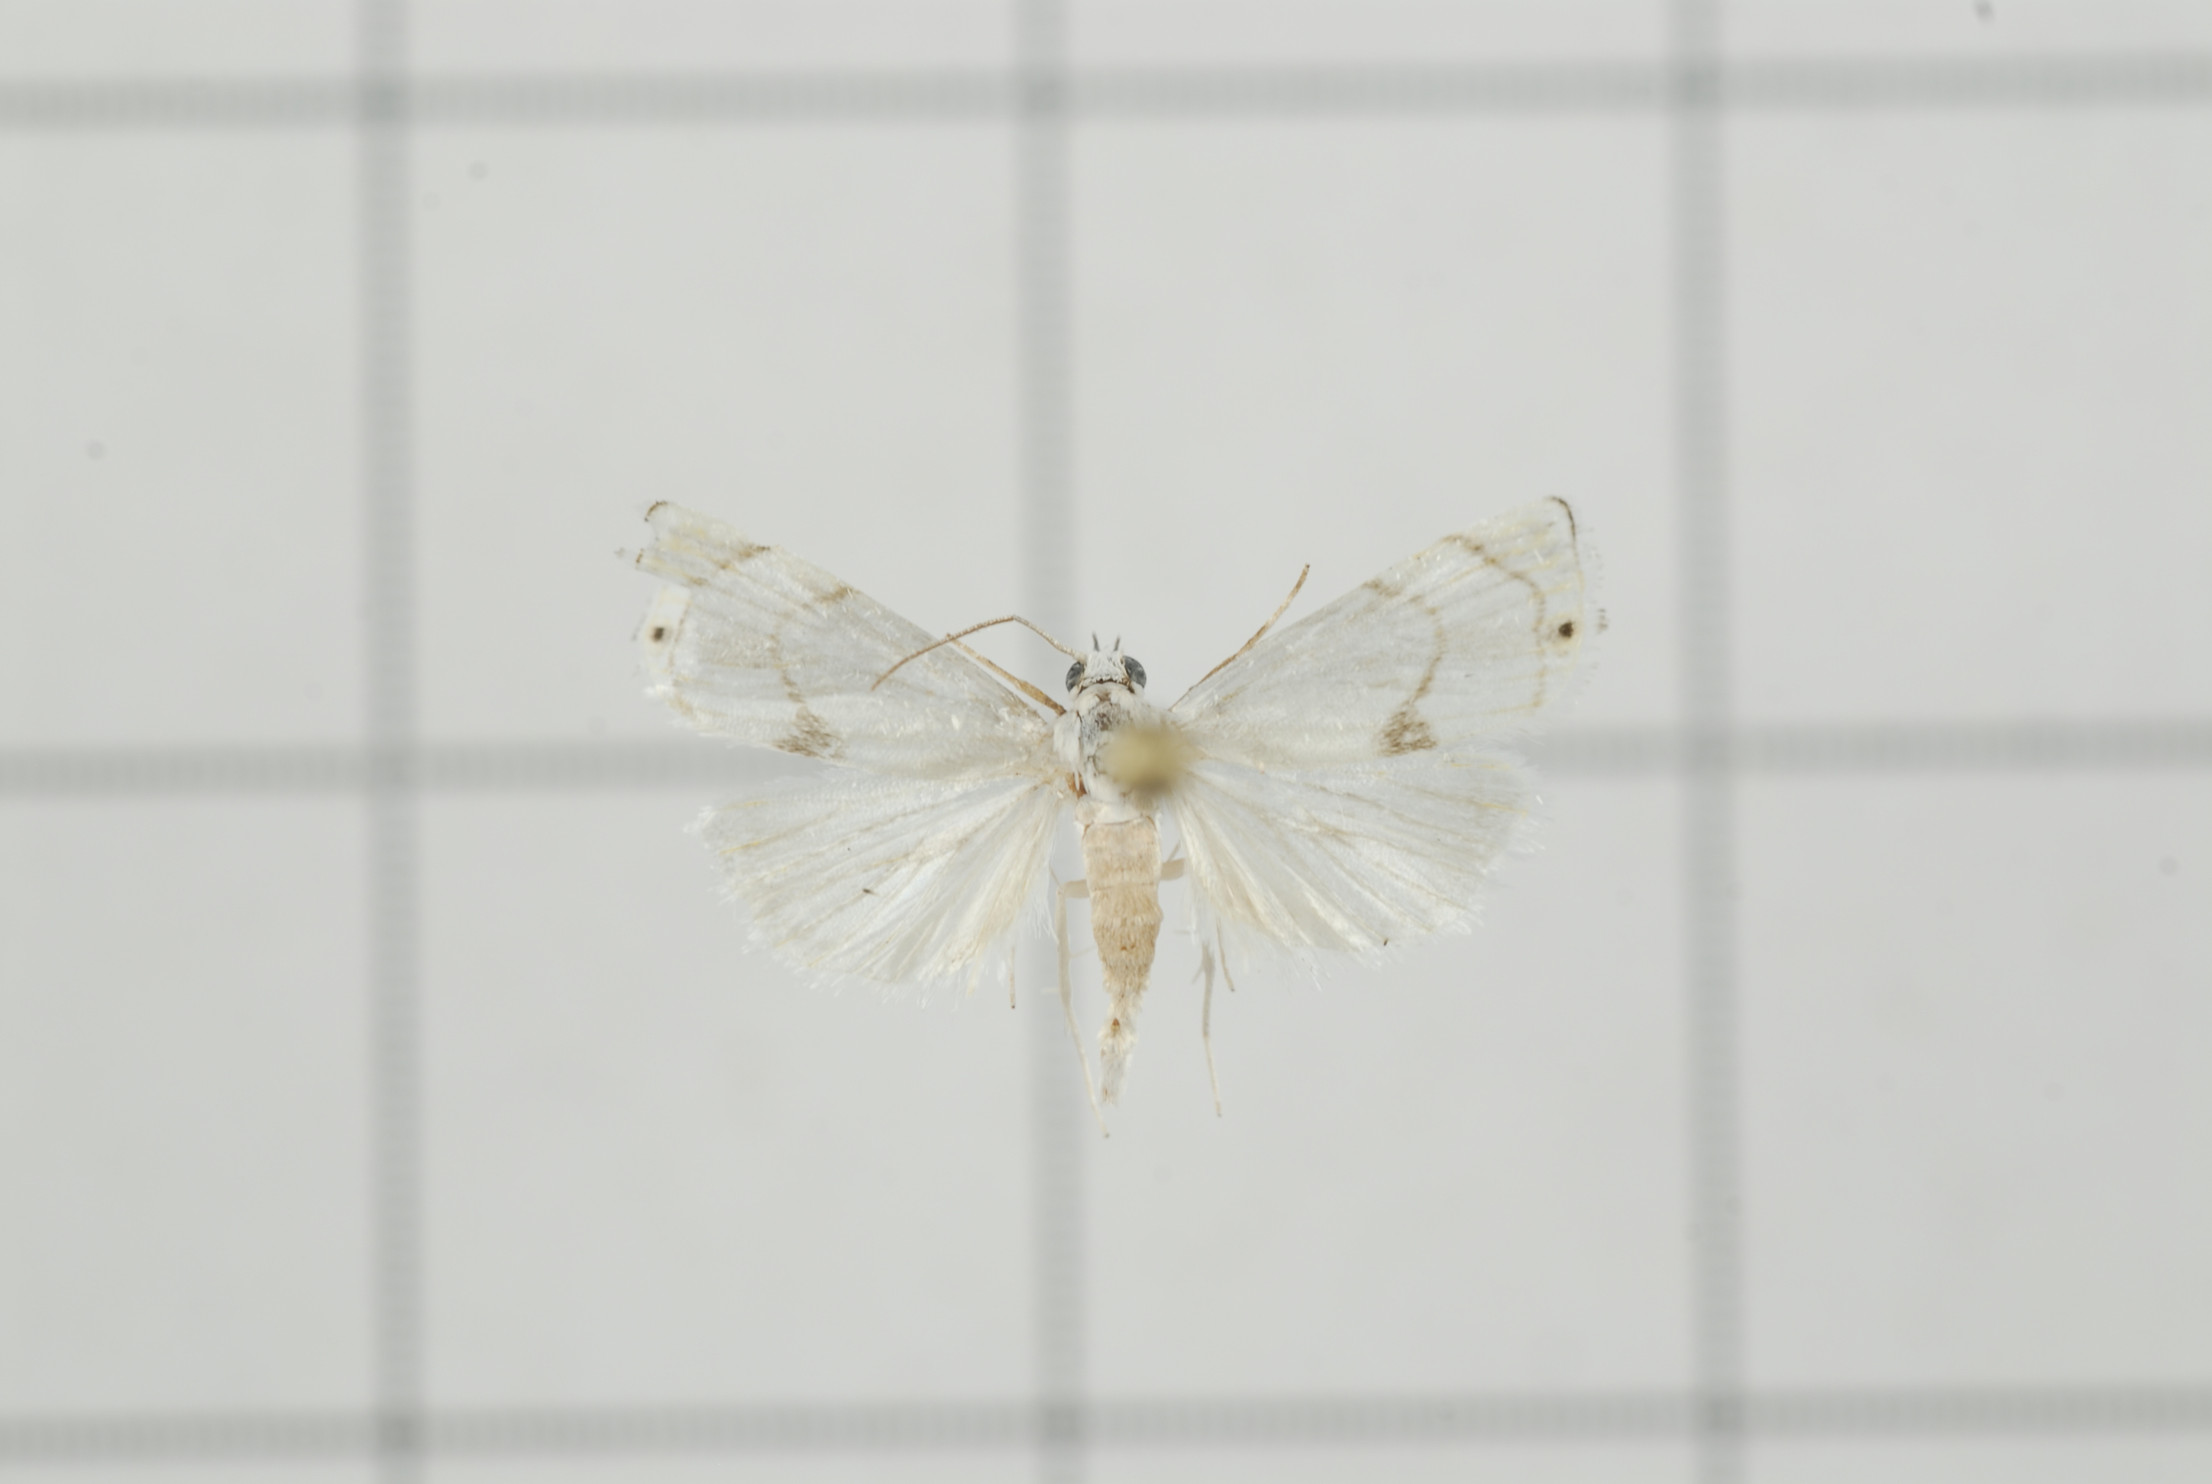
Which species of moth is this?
Gargela renatusalis
